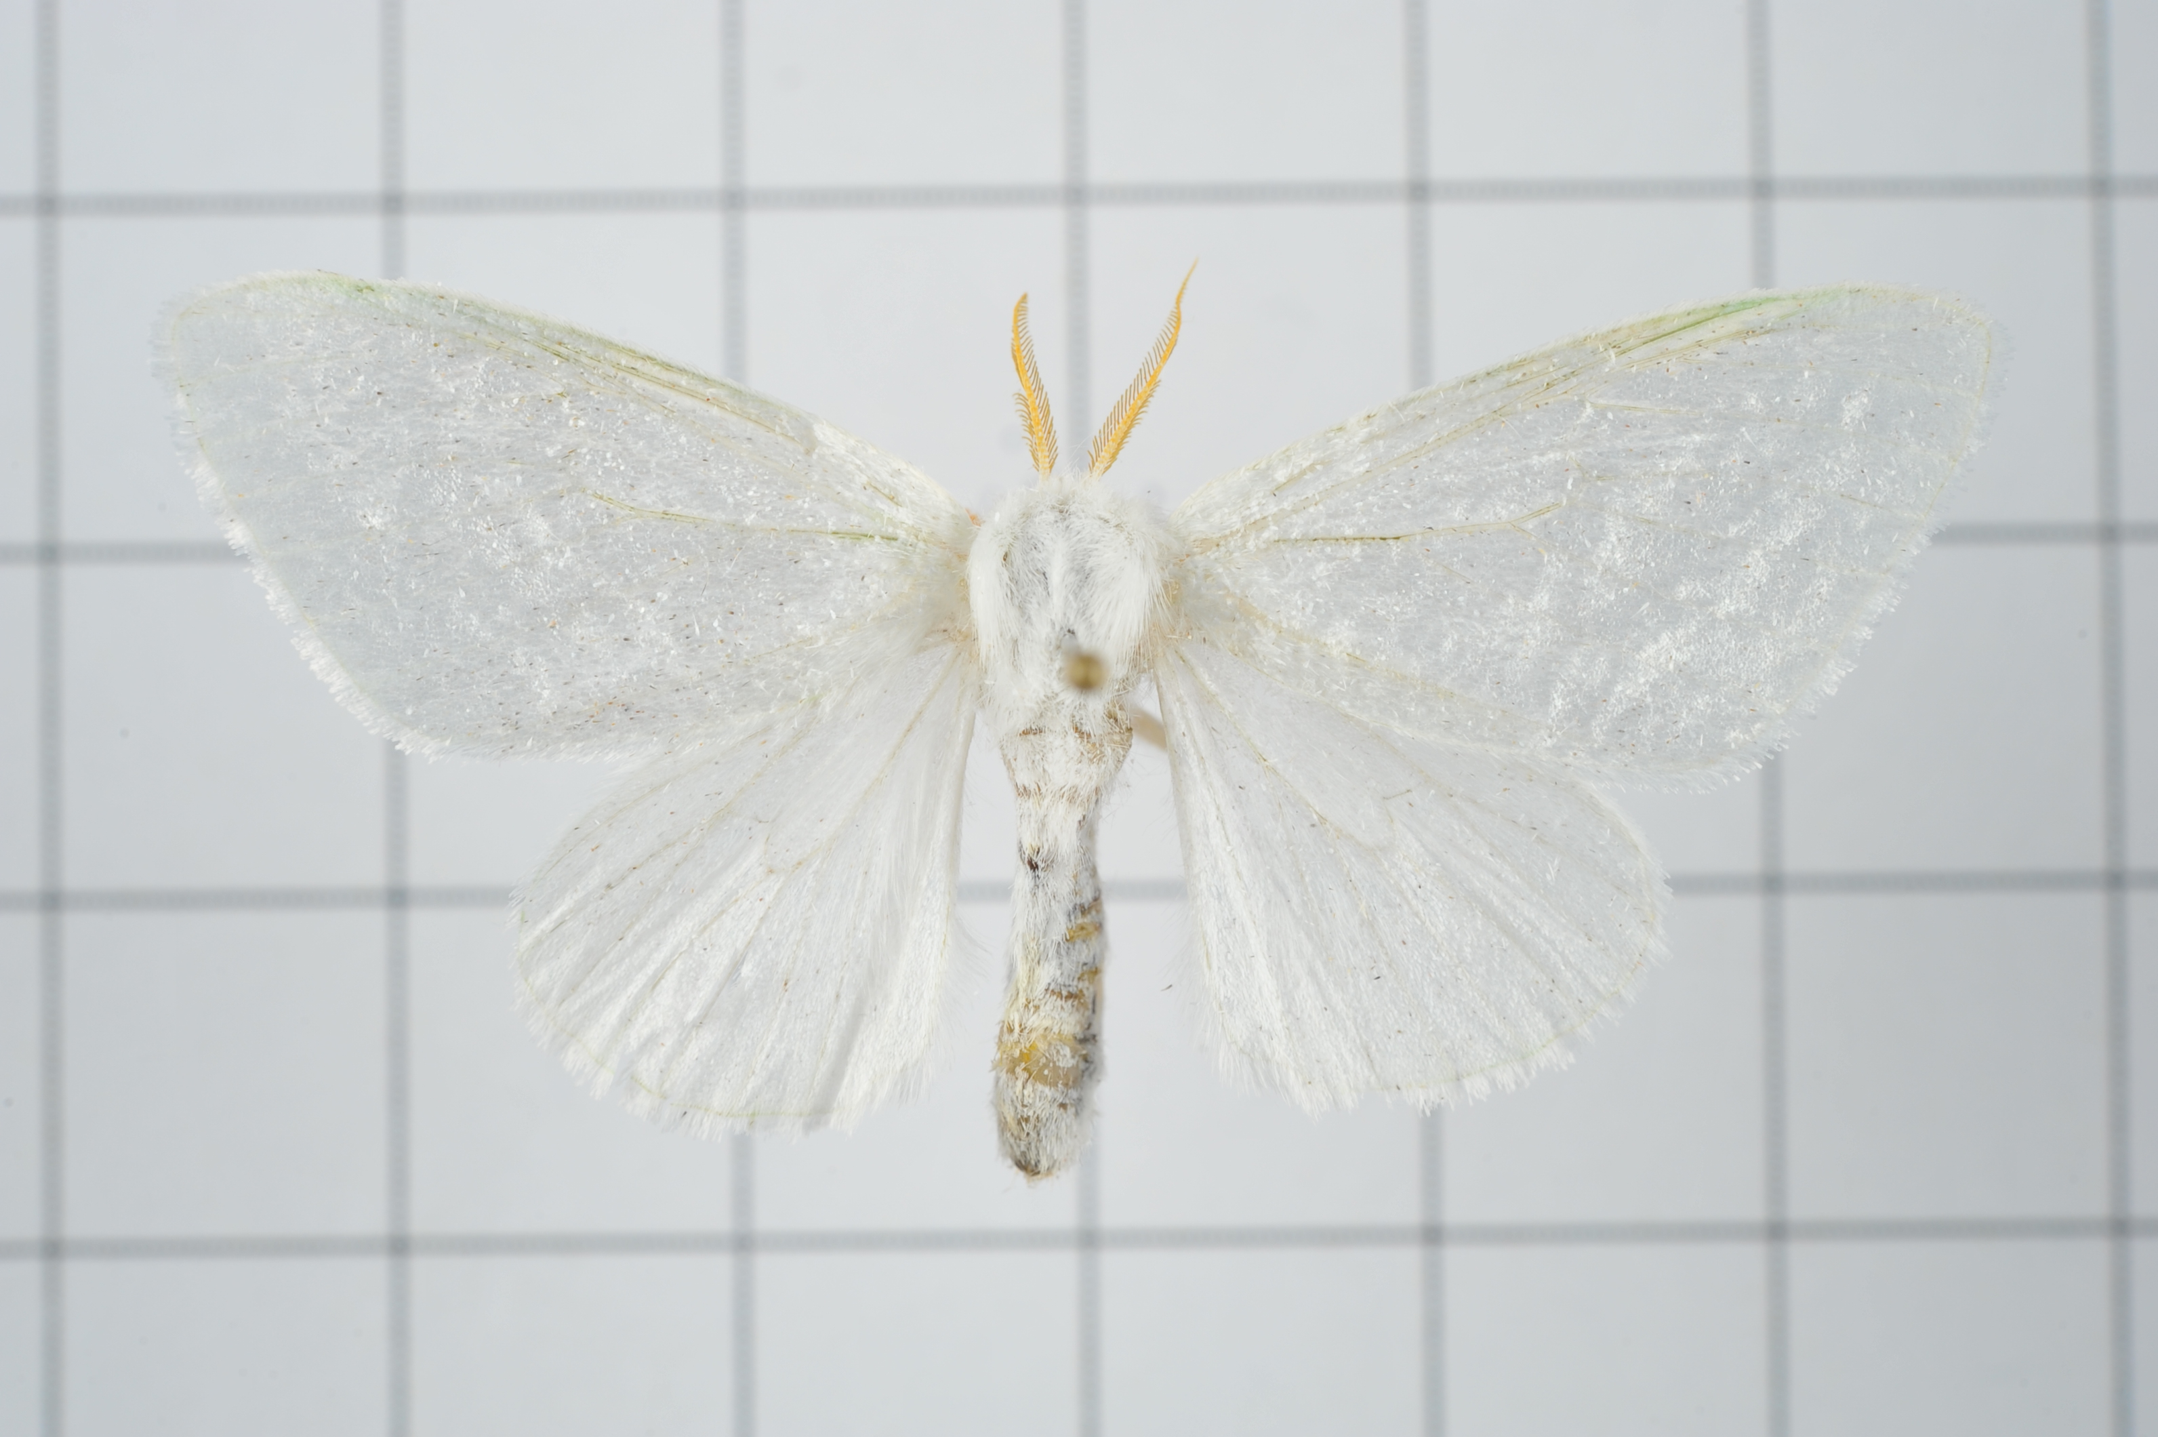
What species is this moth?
Leucoma clara
